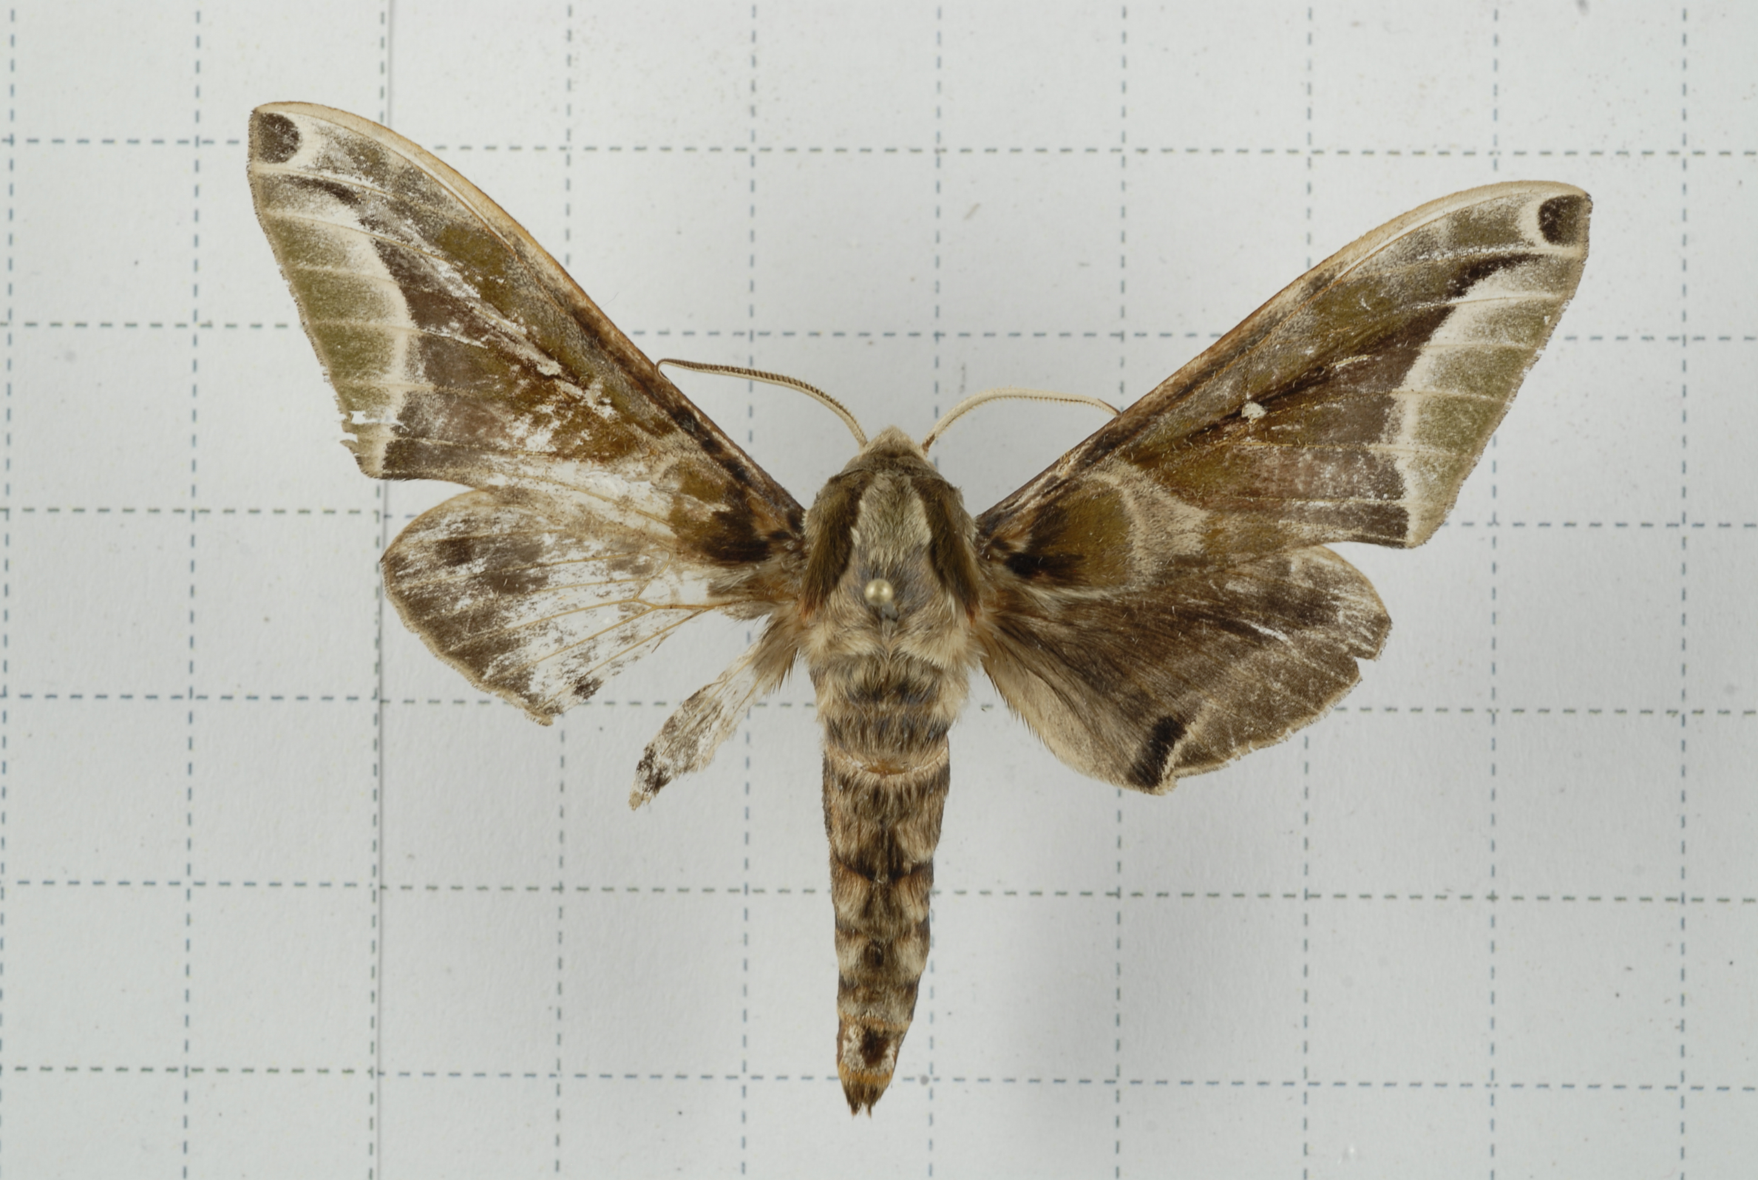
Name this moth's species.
Parum colligata
